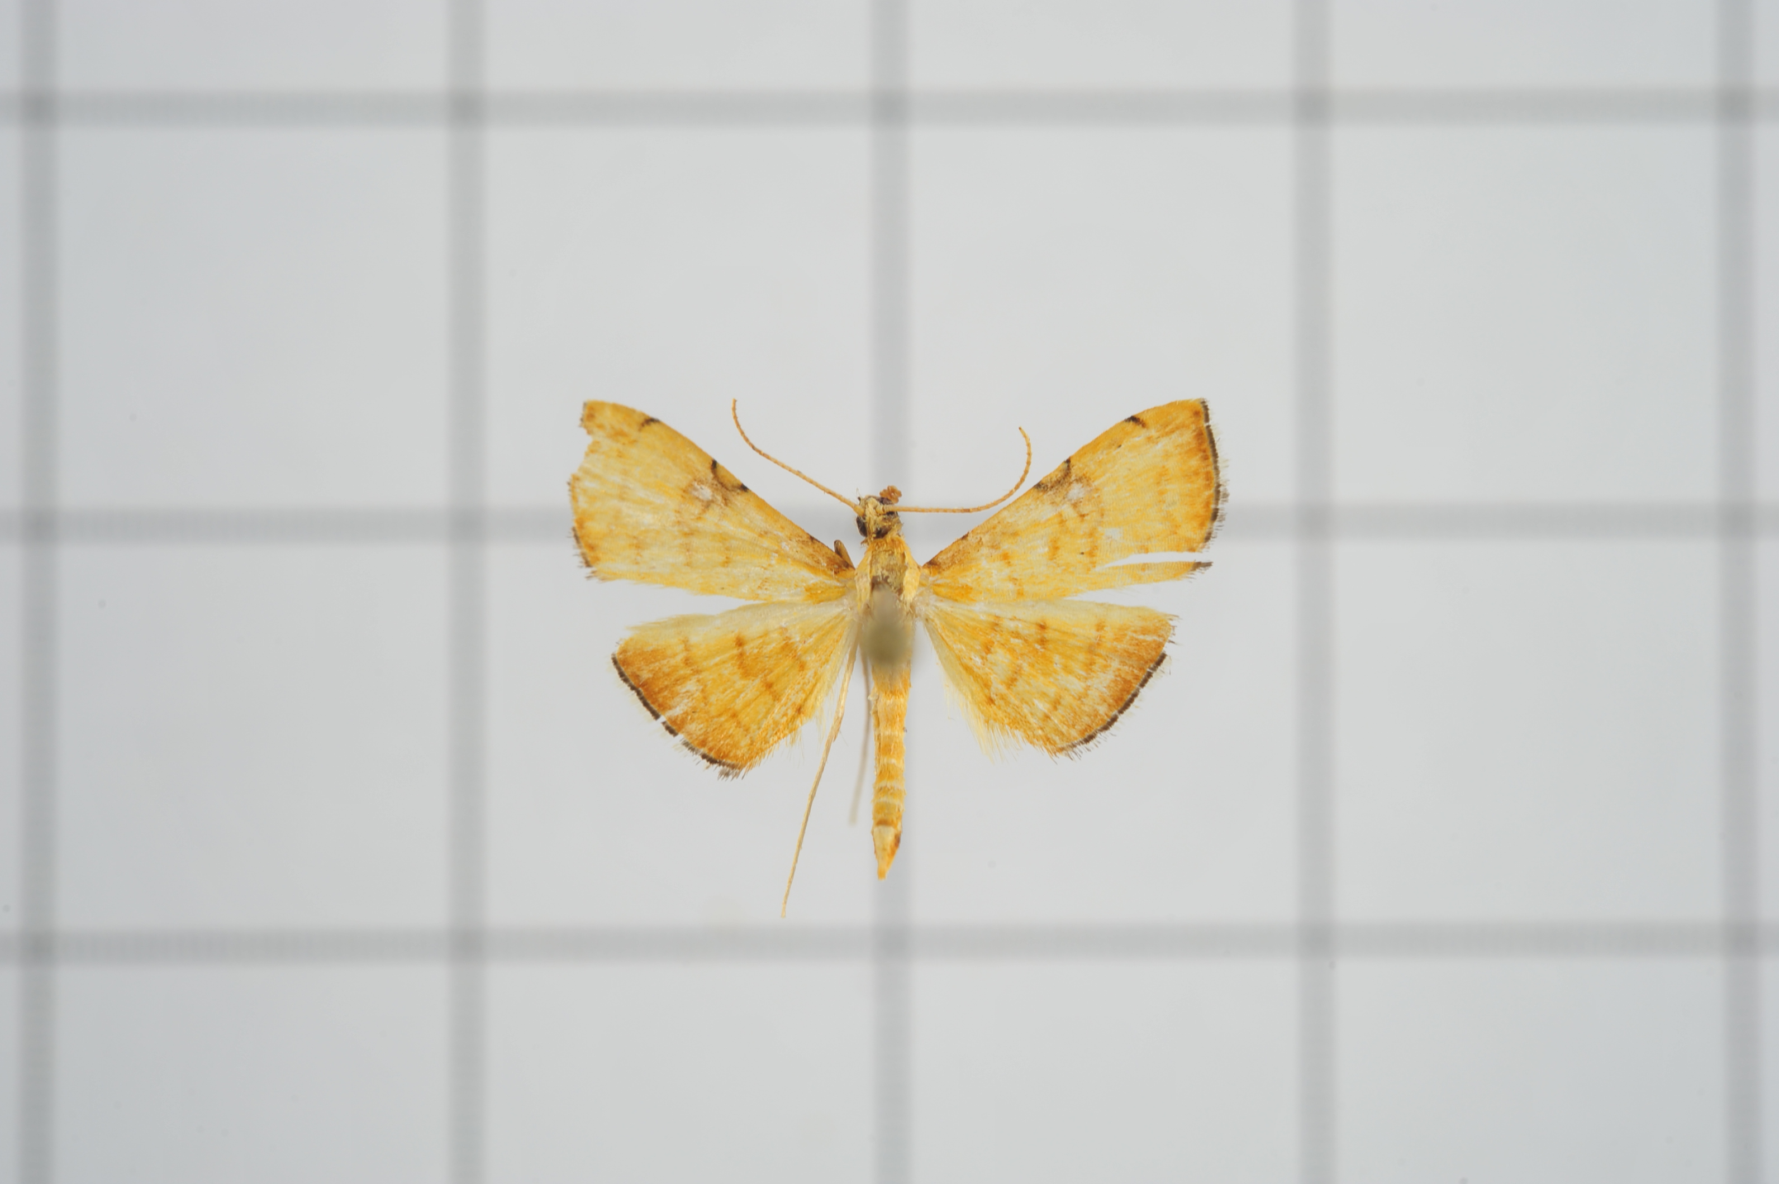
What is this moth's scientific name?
Mabra nigriscripta
